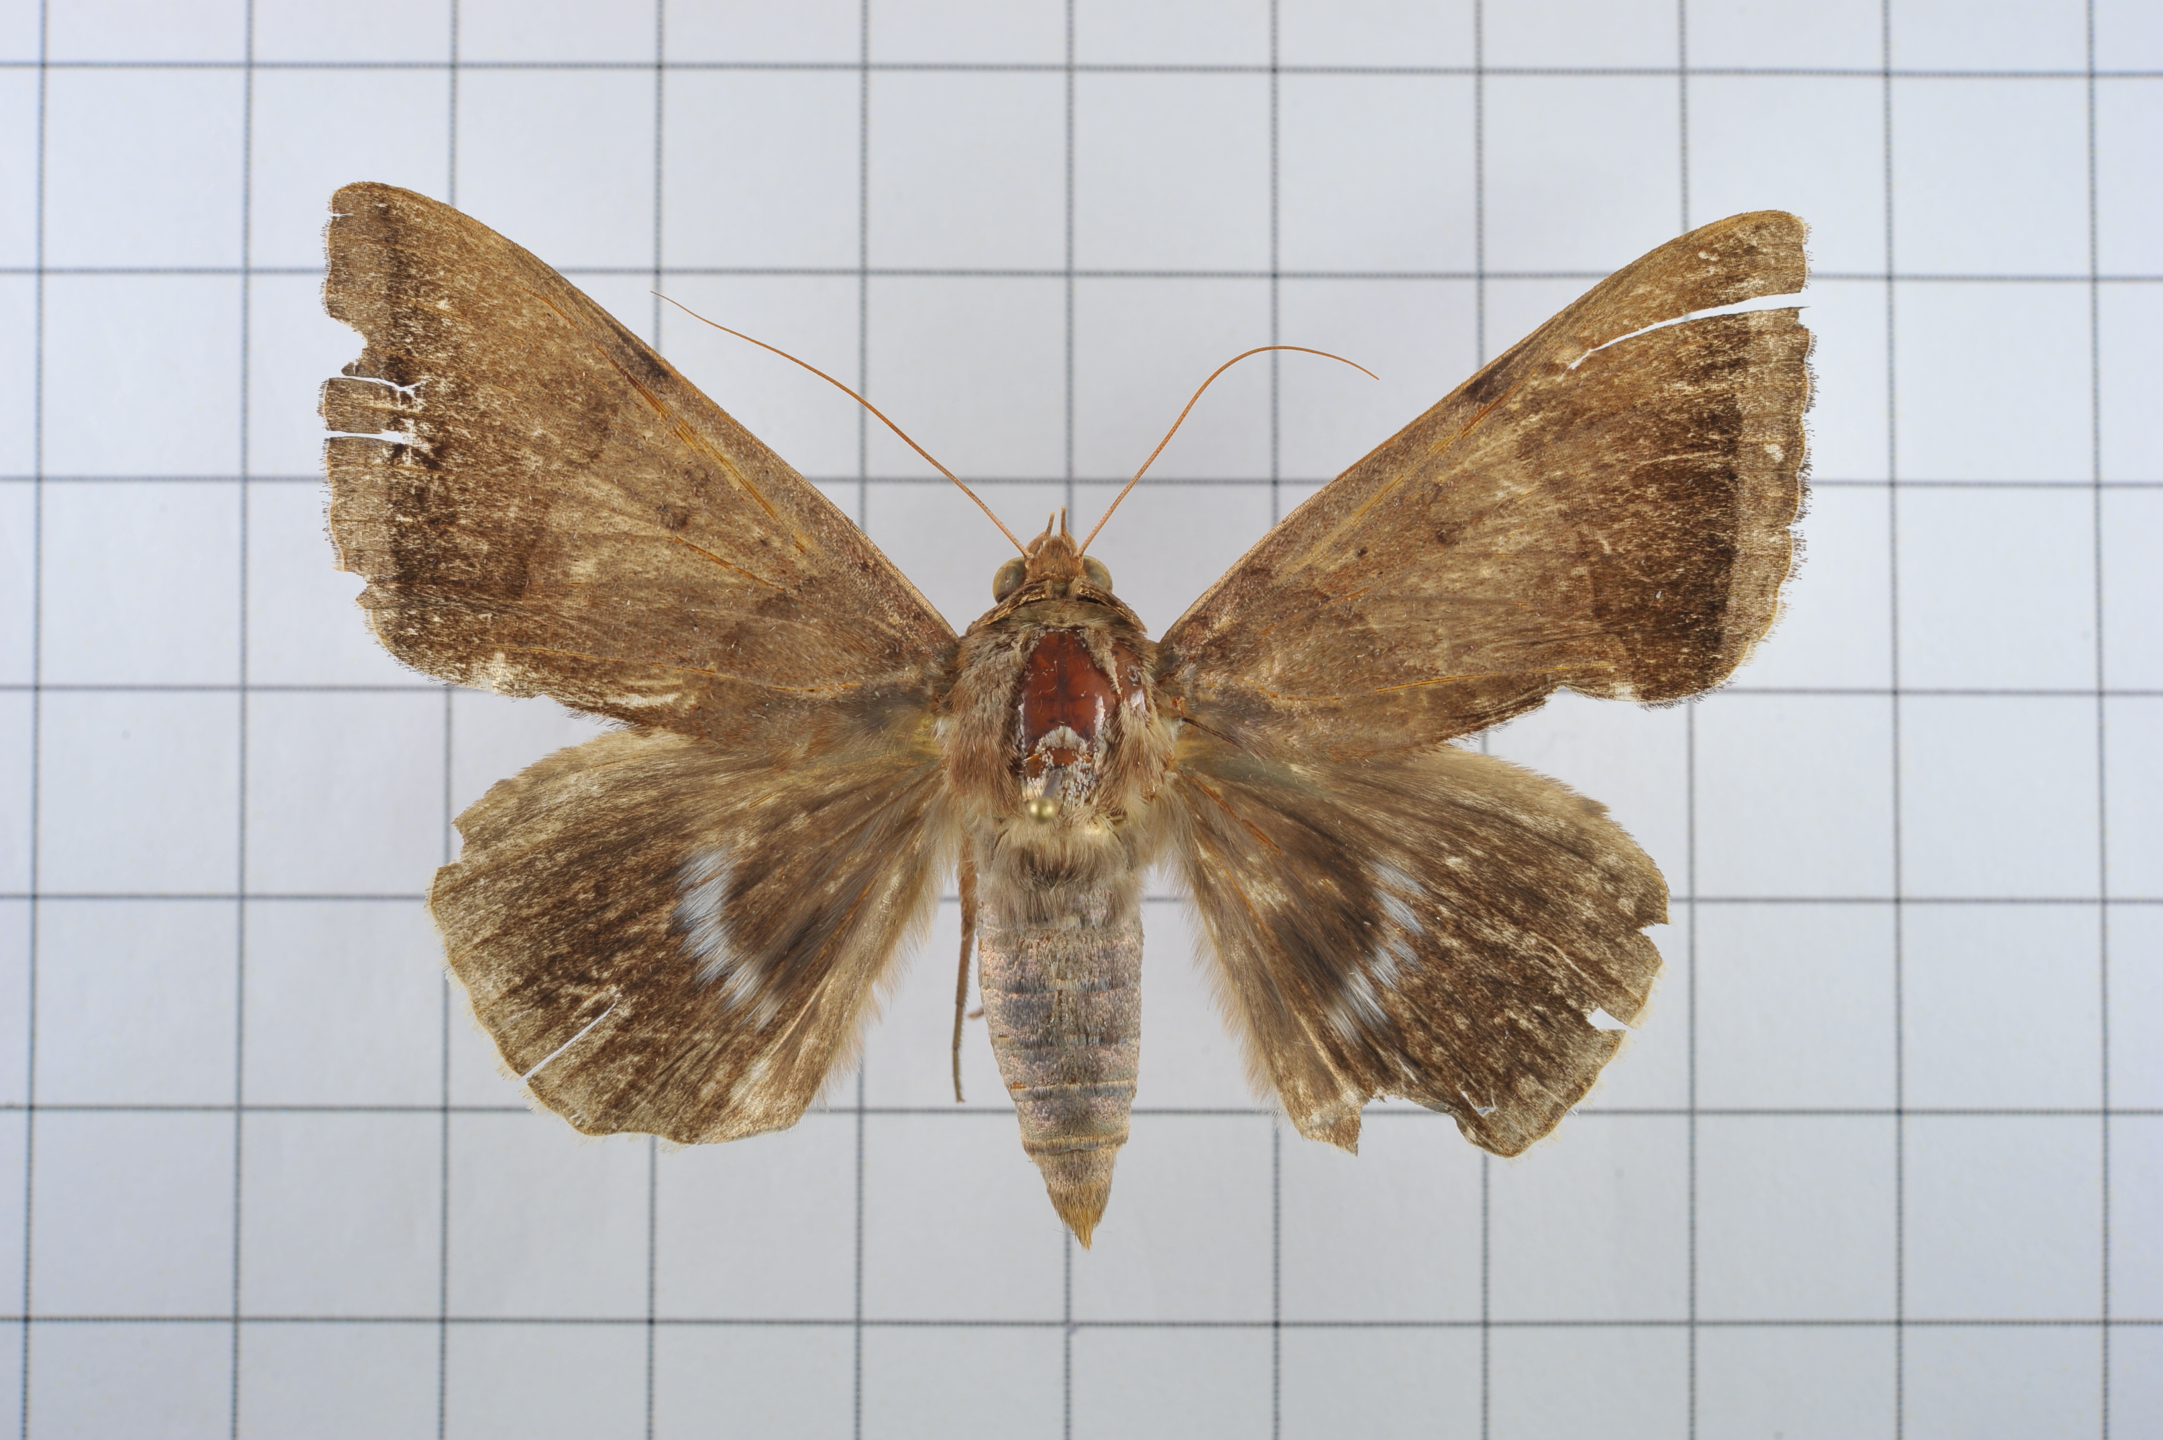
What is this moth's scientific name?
Artena dotata
